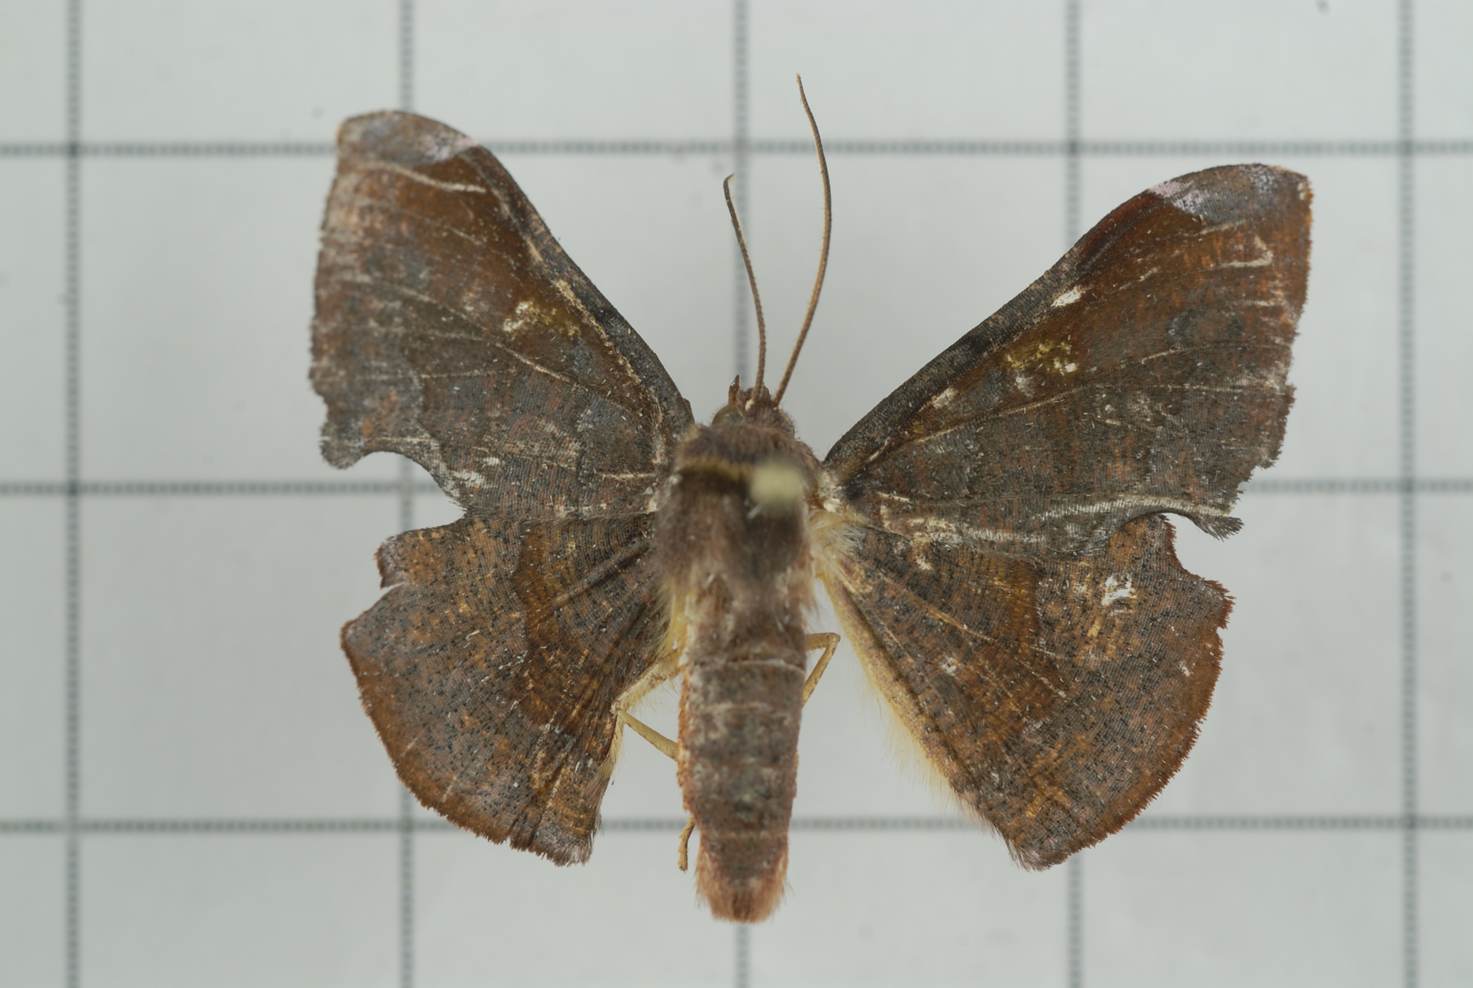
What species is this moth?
Fascellina chromataria
